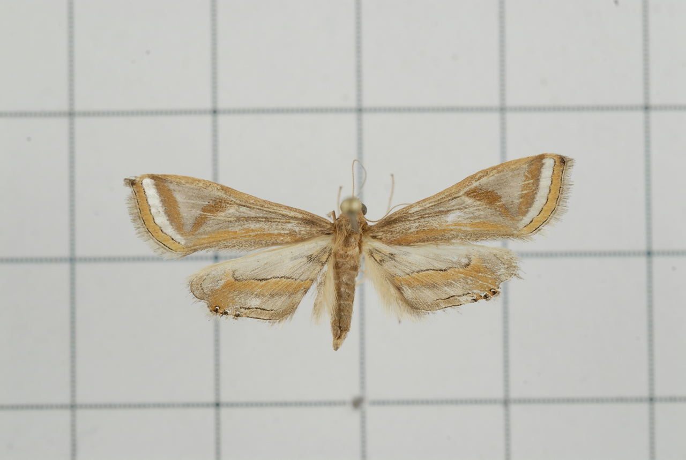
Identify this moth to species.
Eoophyla gibbosalis
